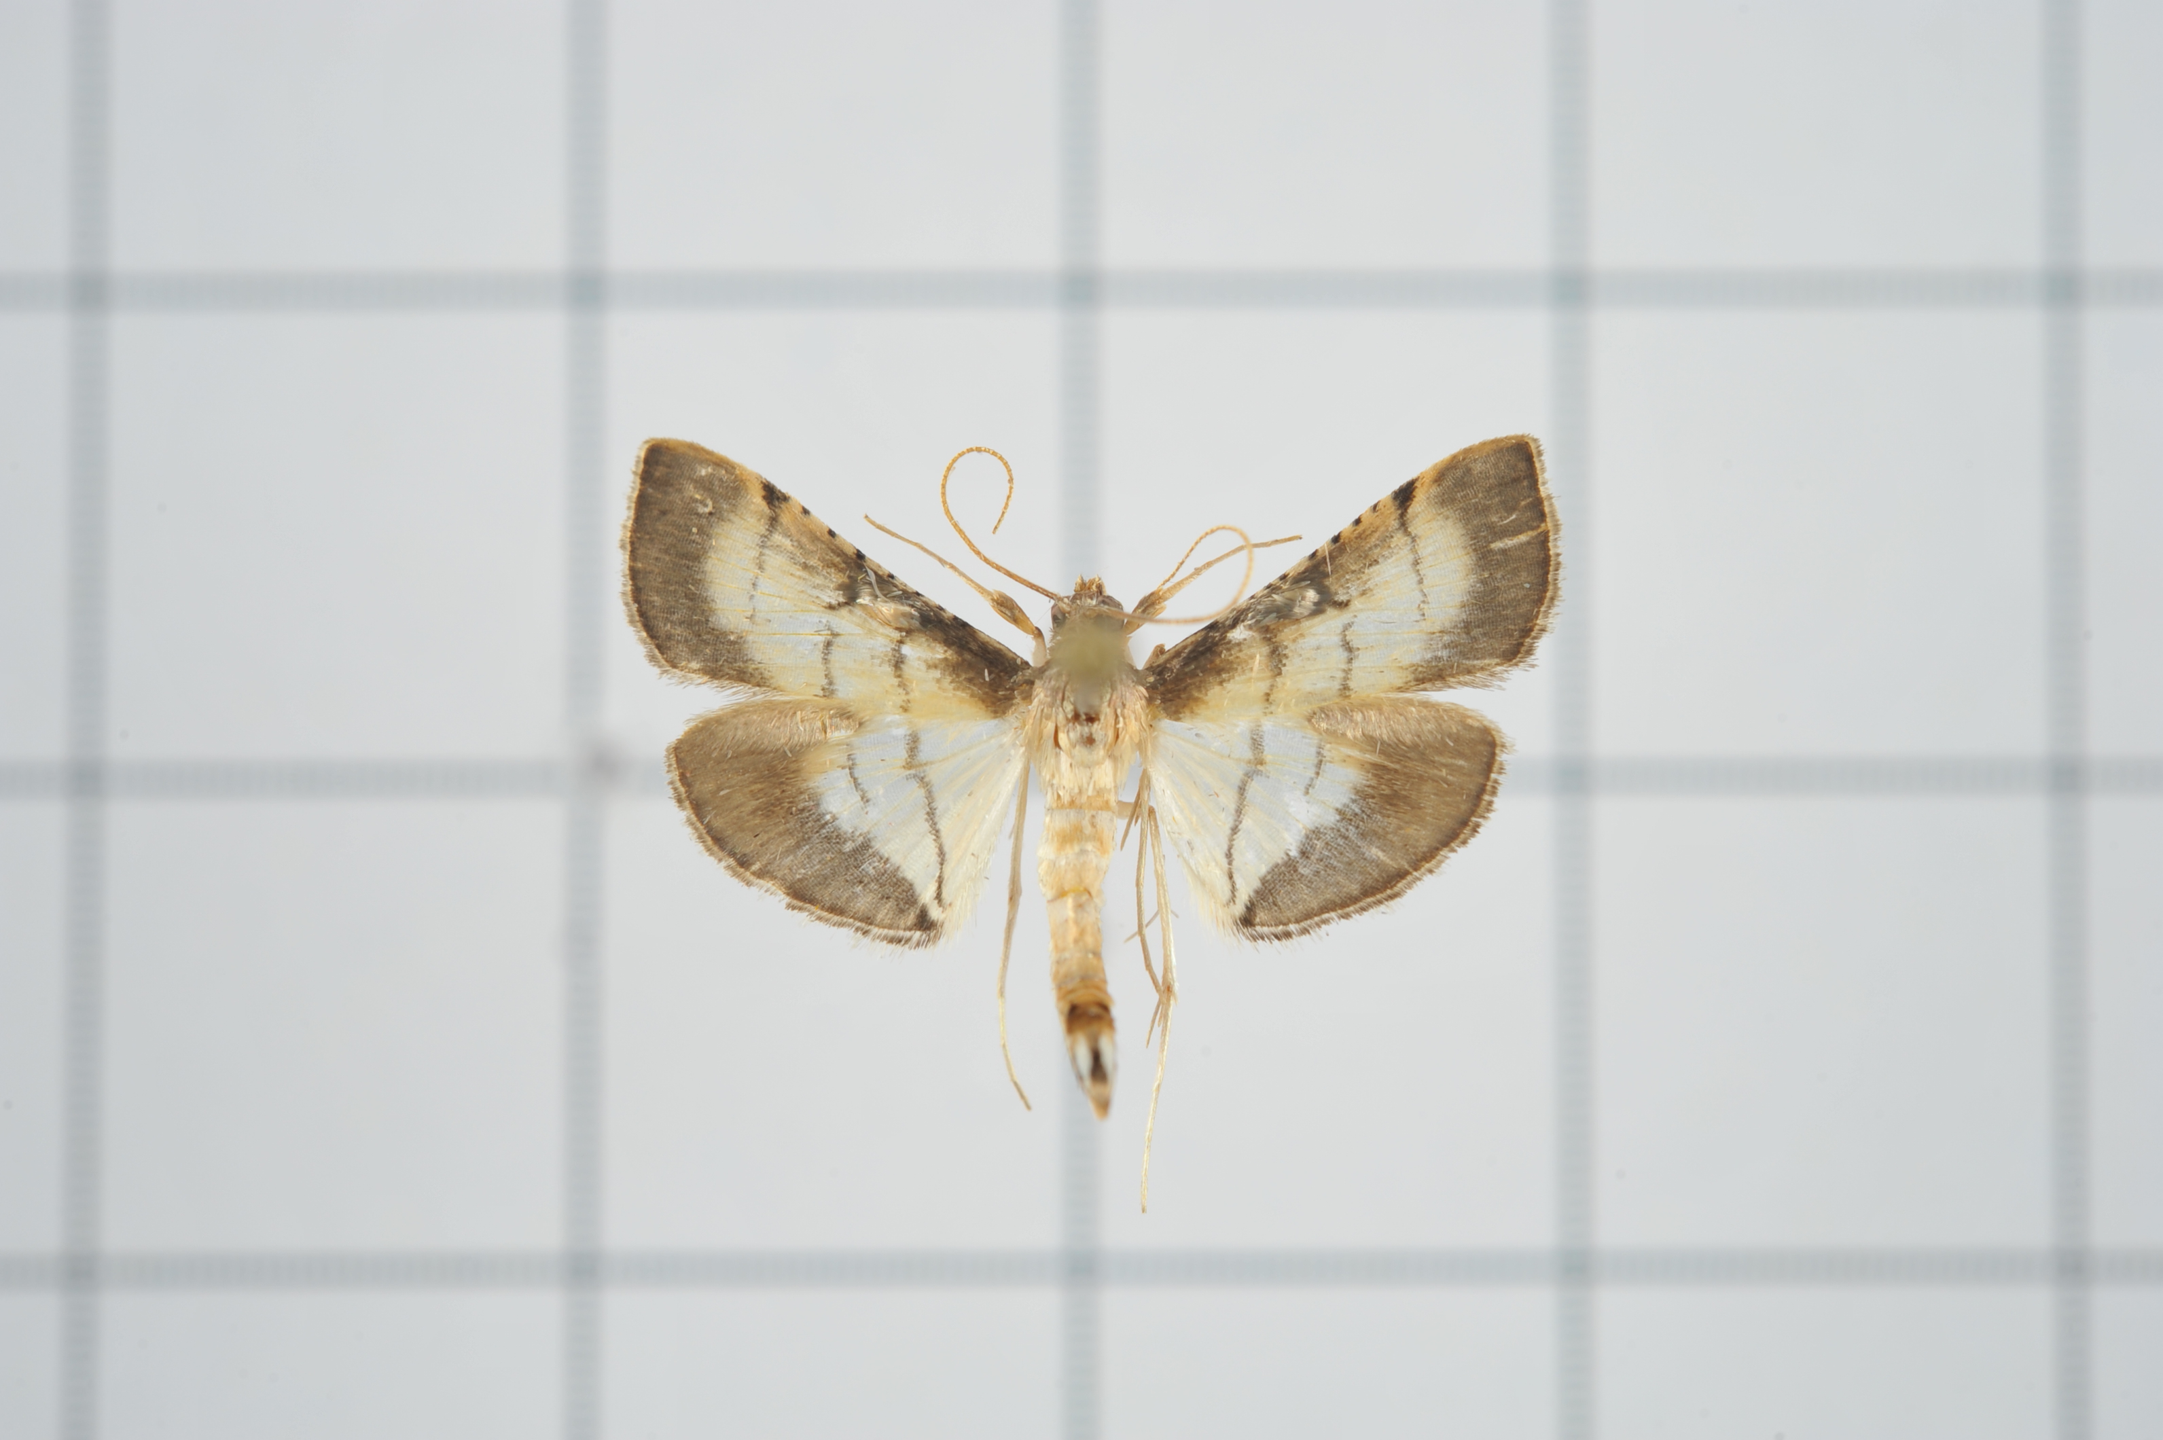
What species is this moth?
Cnaphalocrocis pilosa
